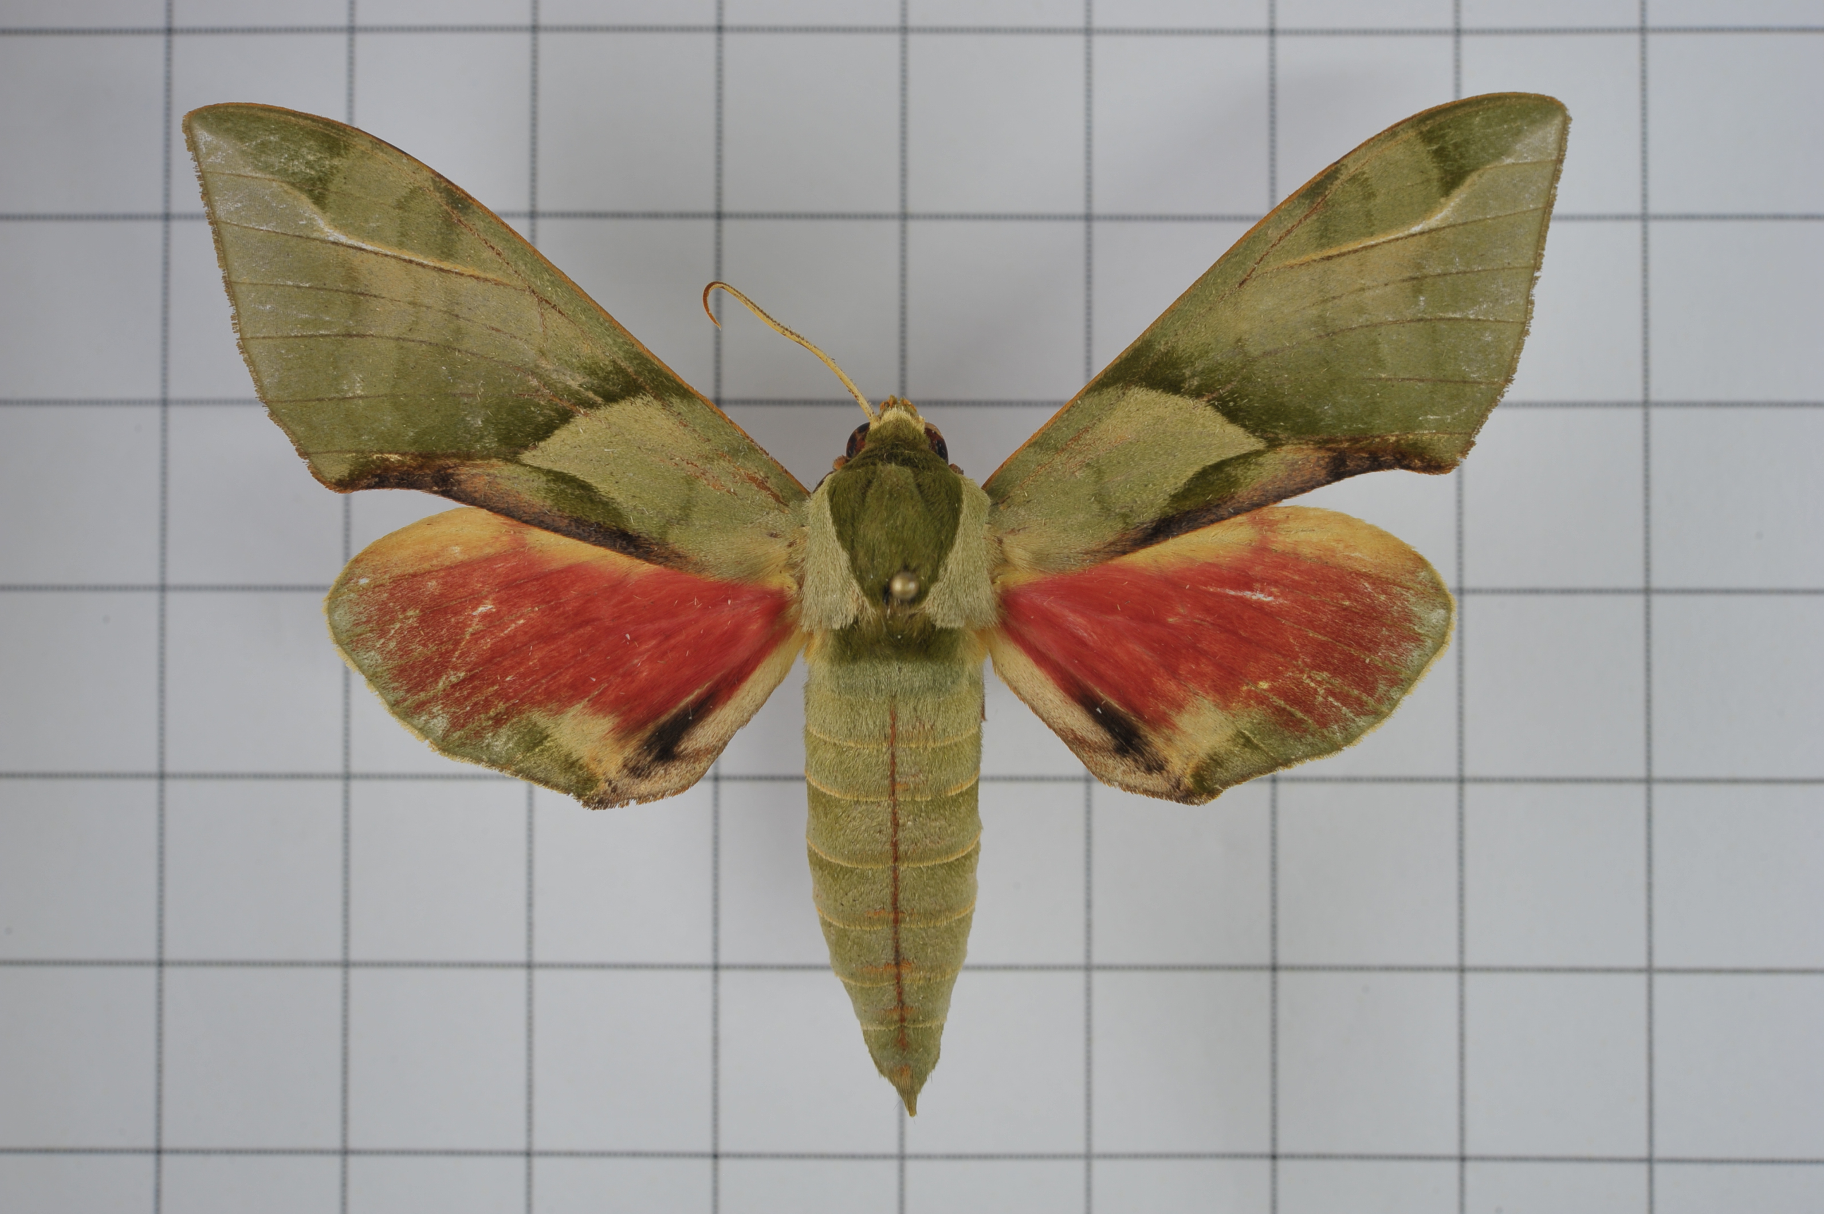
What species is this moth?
Callambulyx tatarinovii formosana
